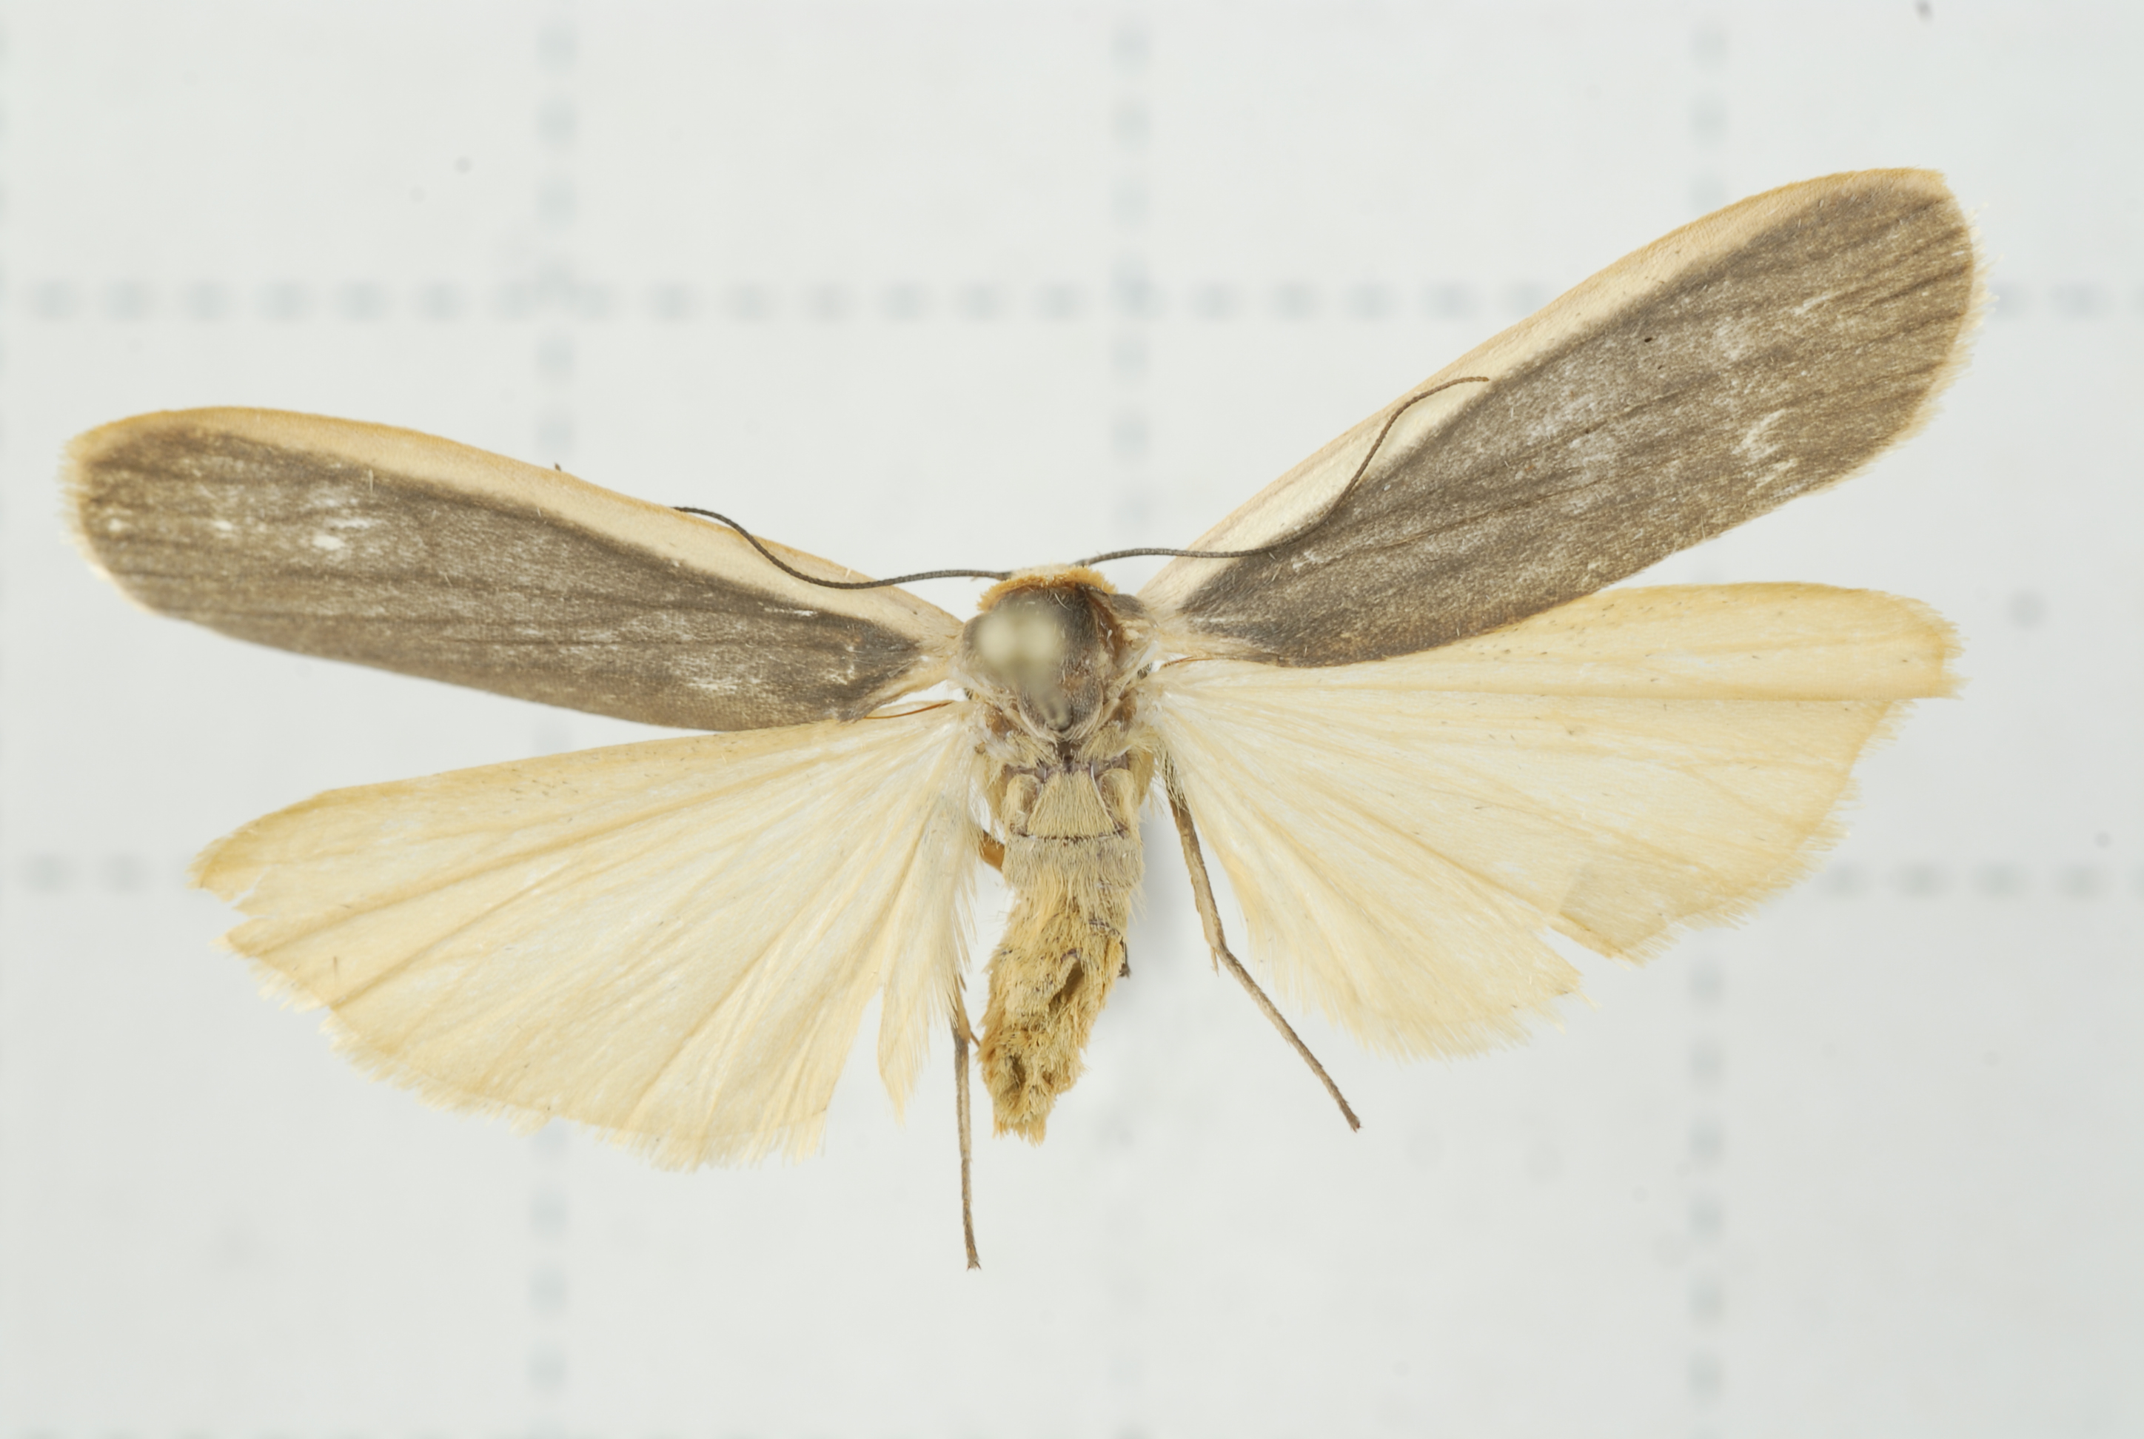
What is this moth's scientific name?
Brunia antica
